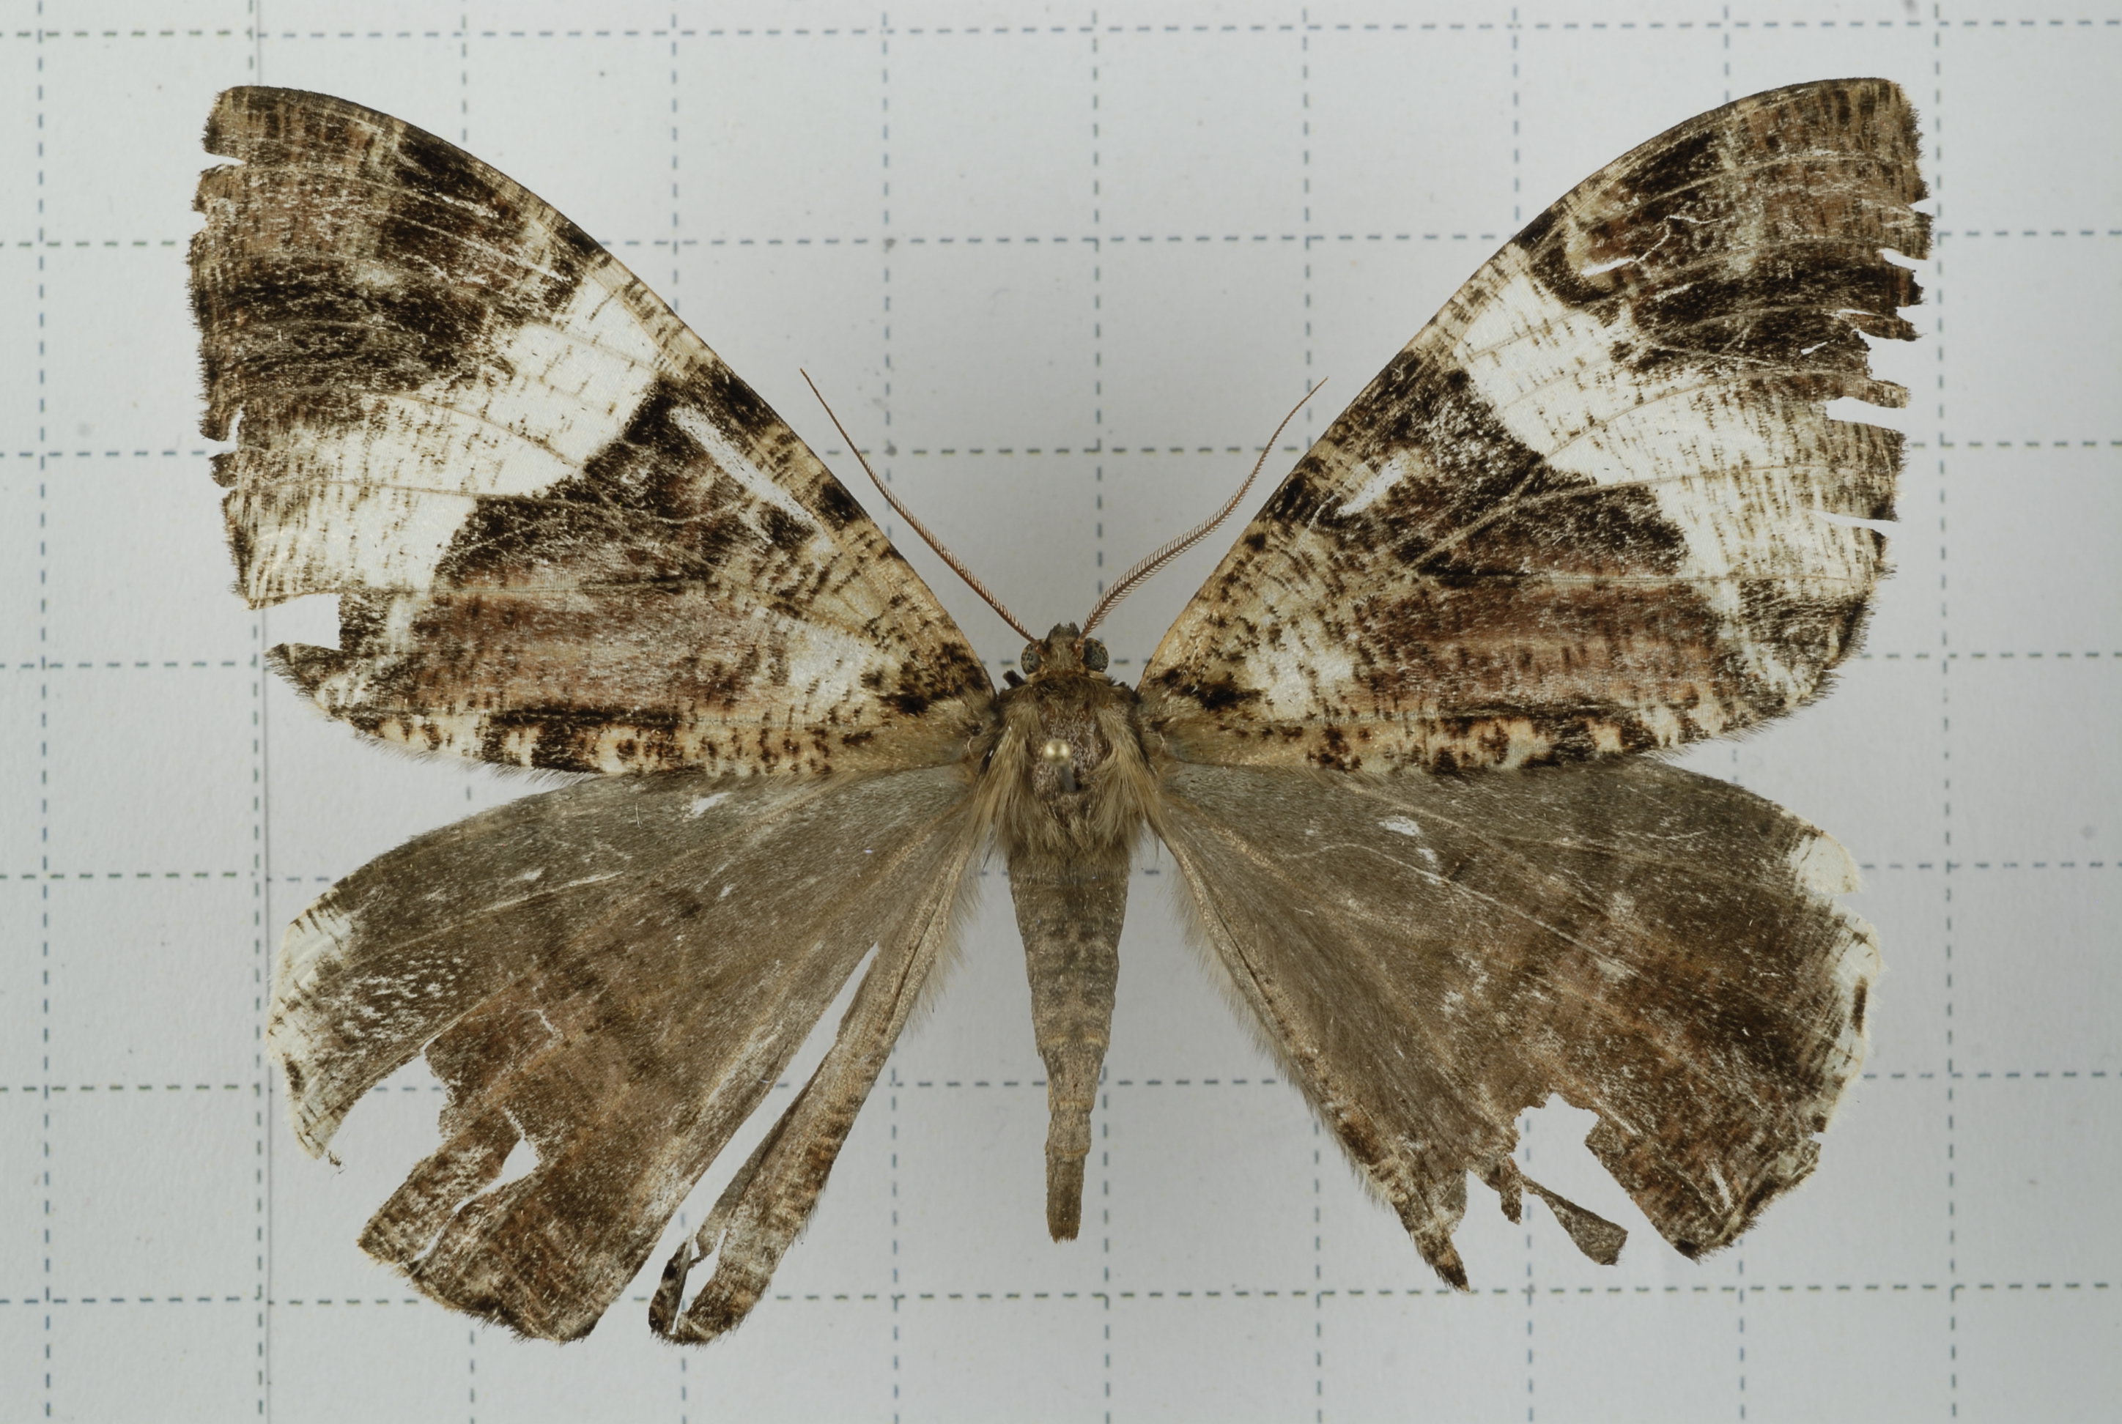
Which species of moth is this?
Xandrames dholaria
